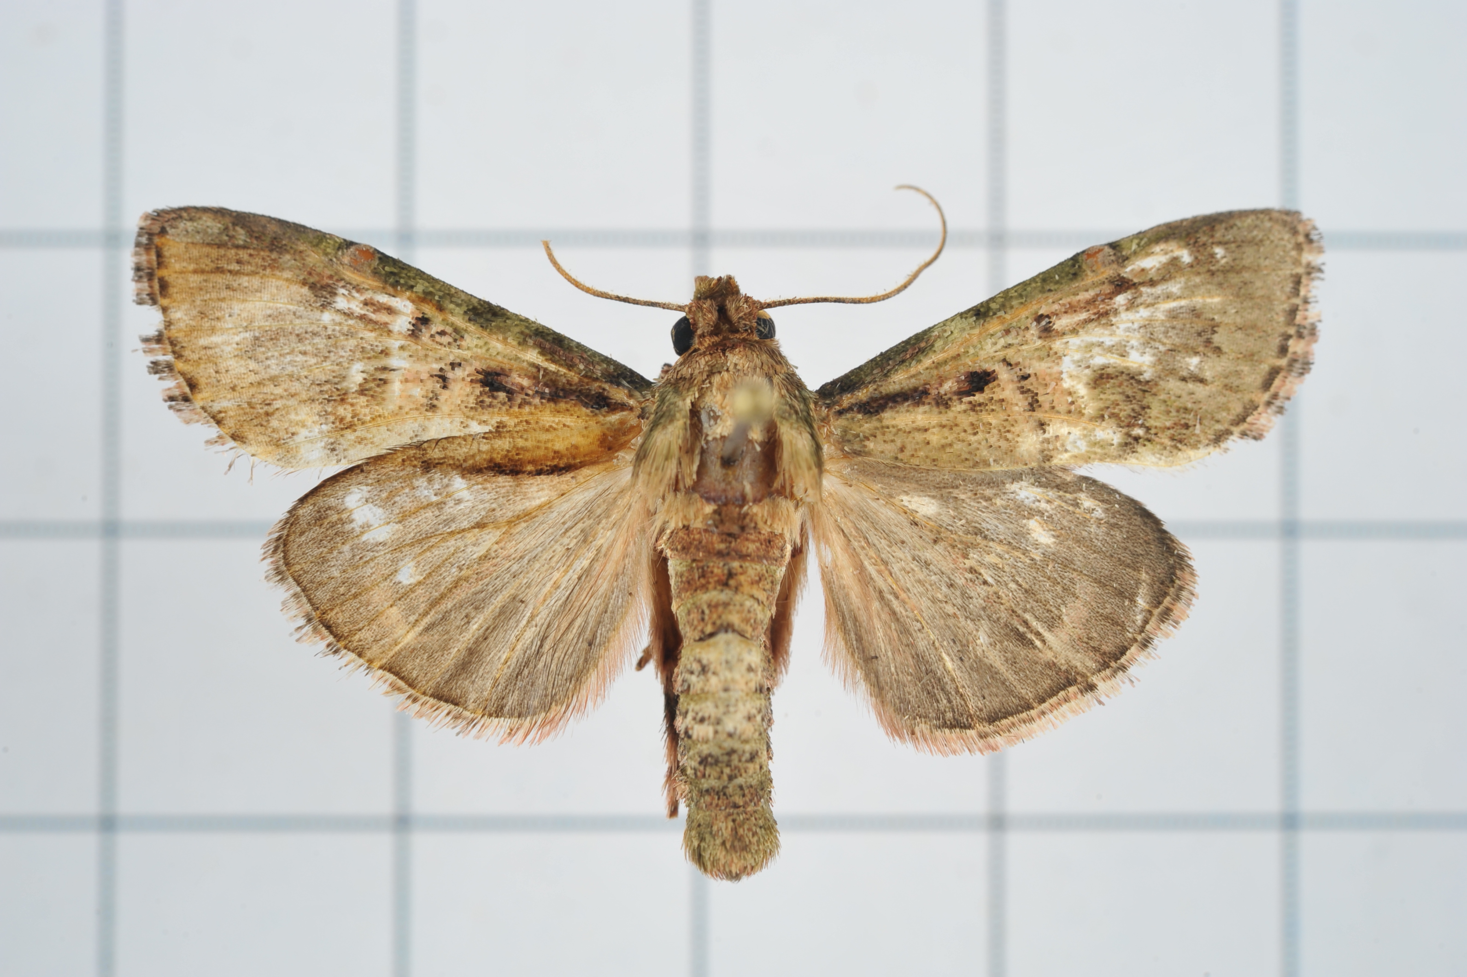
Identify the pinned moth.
Locastra muscosalis
